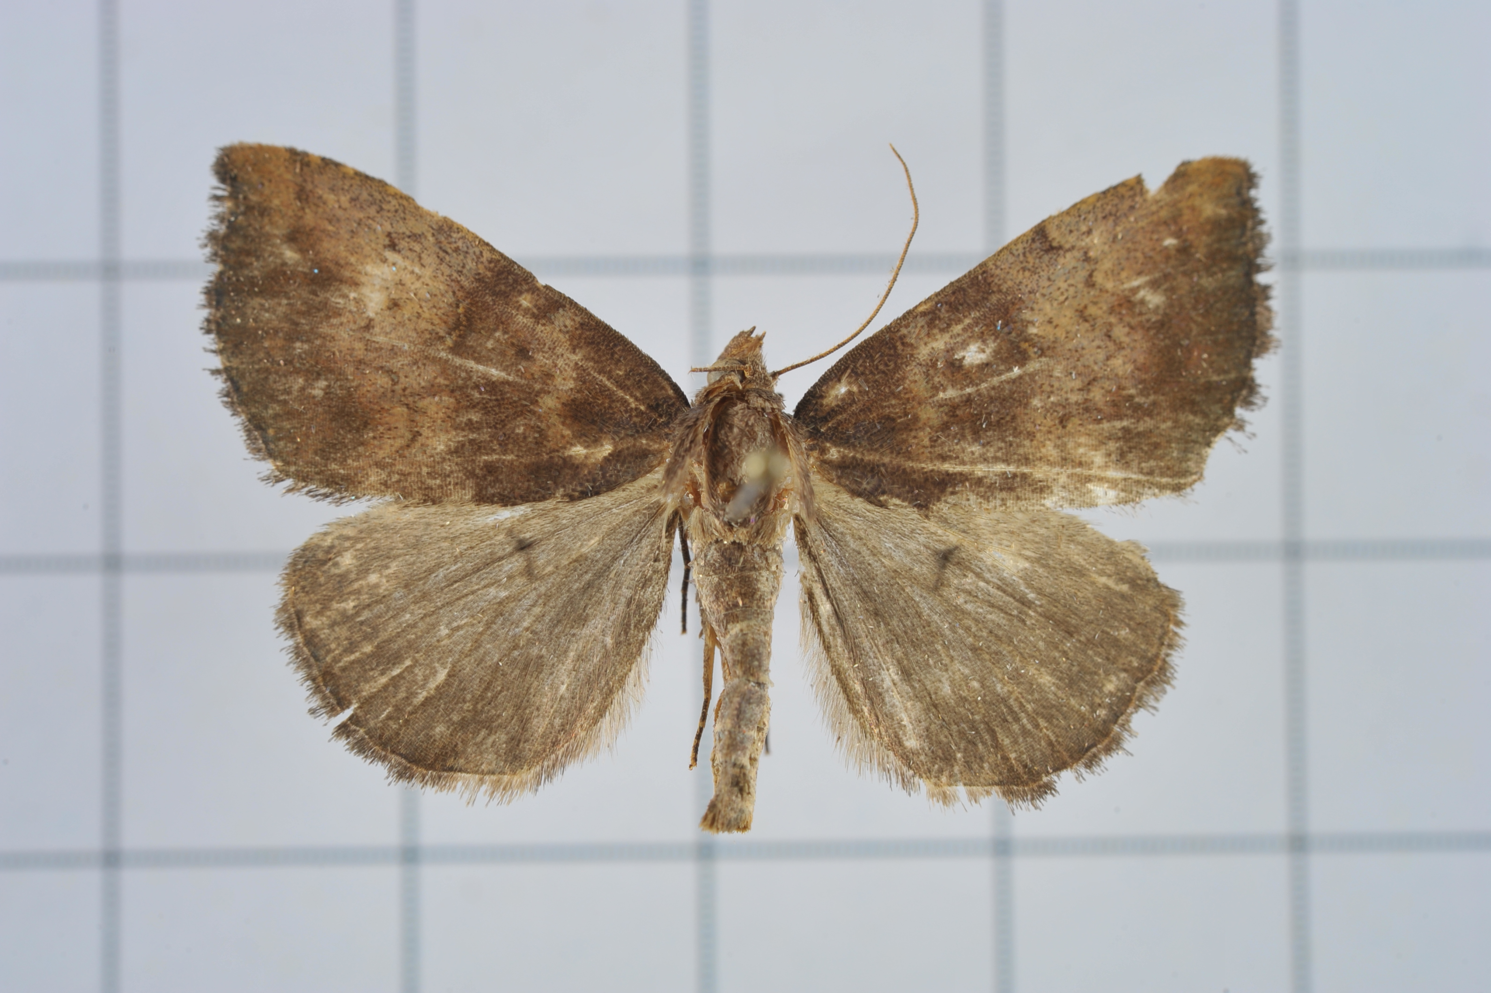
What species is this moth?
Scedopla umbrosa
